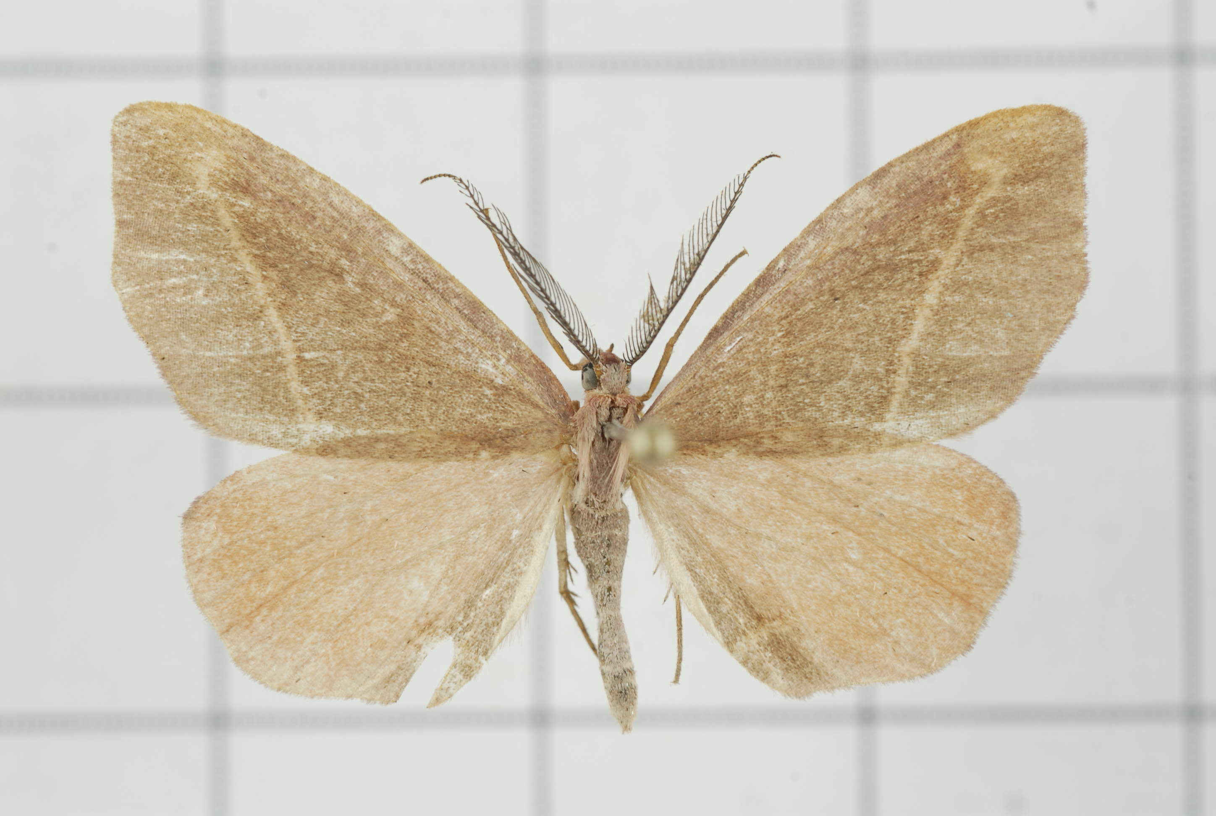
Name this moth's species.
Hypochrosis insularis
